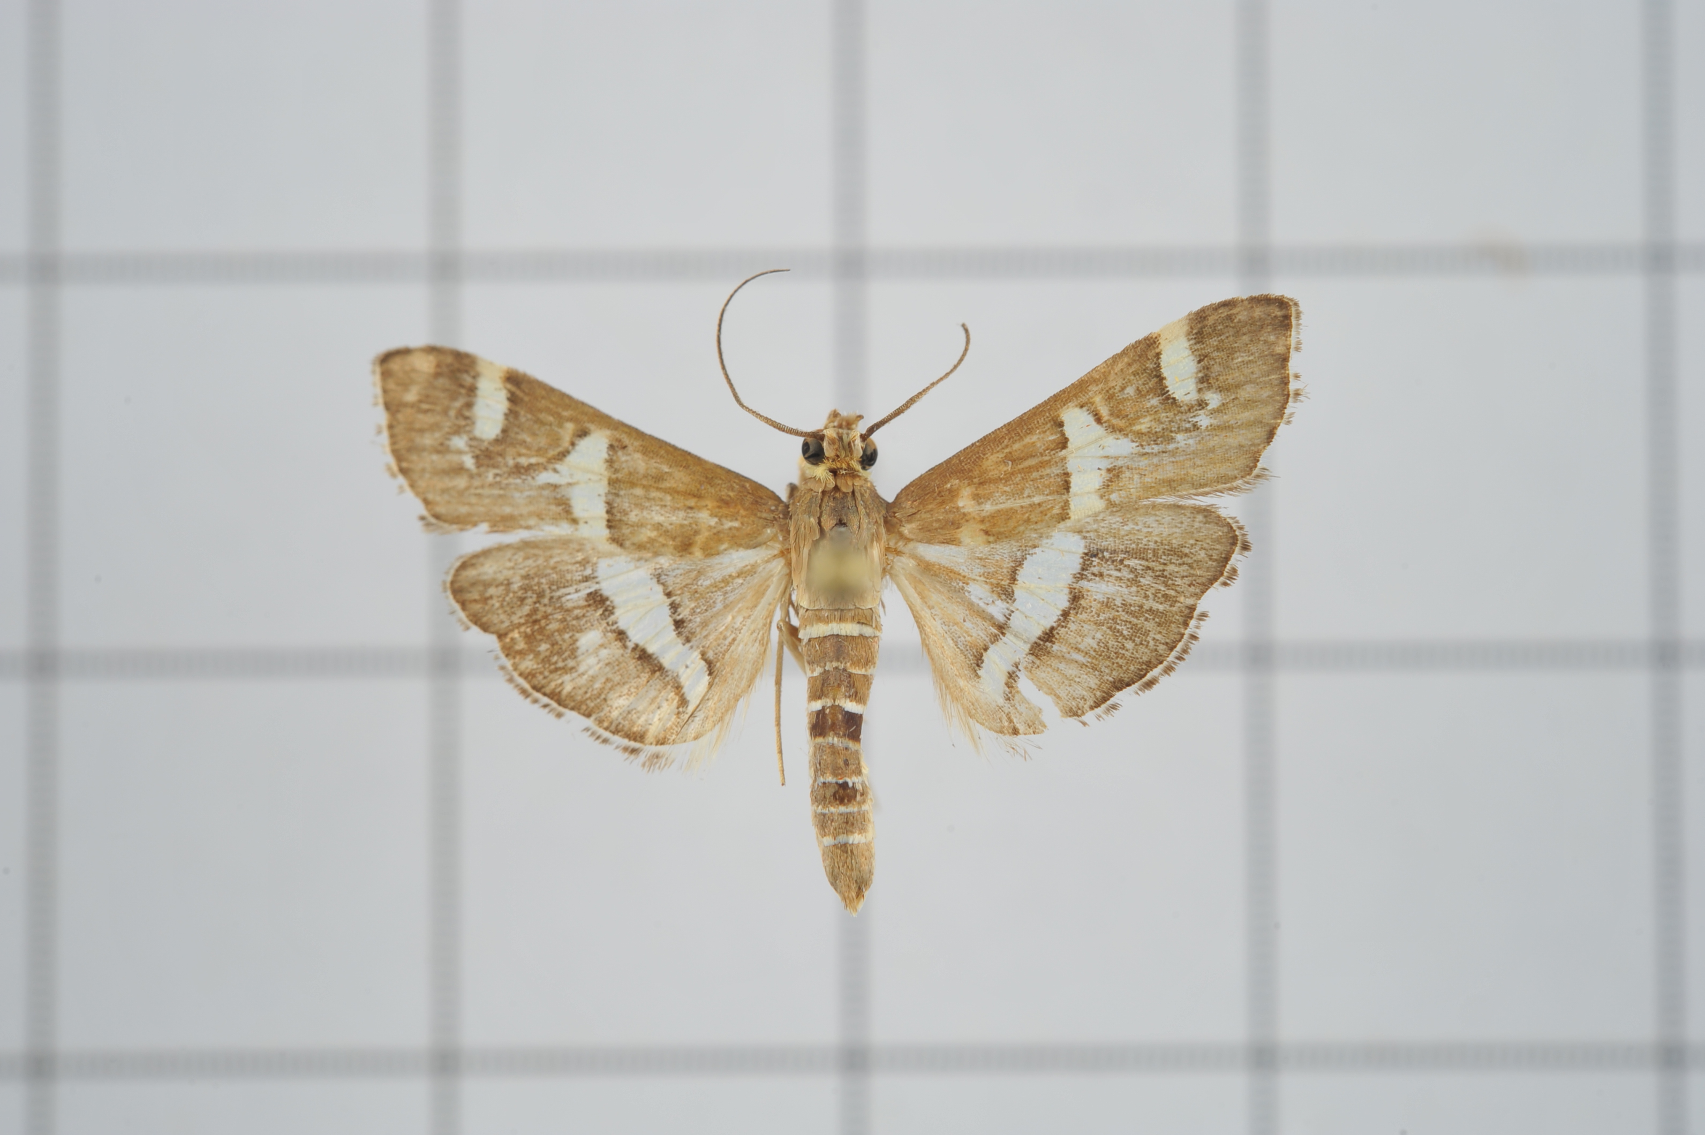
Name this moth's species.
Spoladea recurvalis
